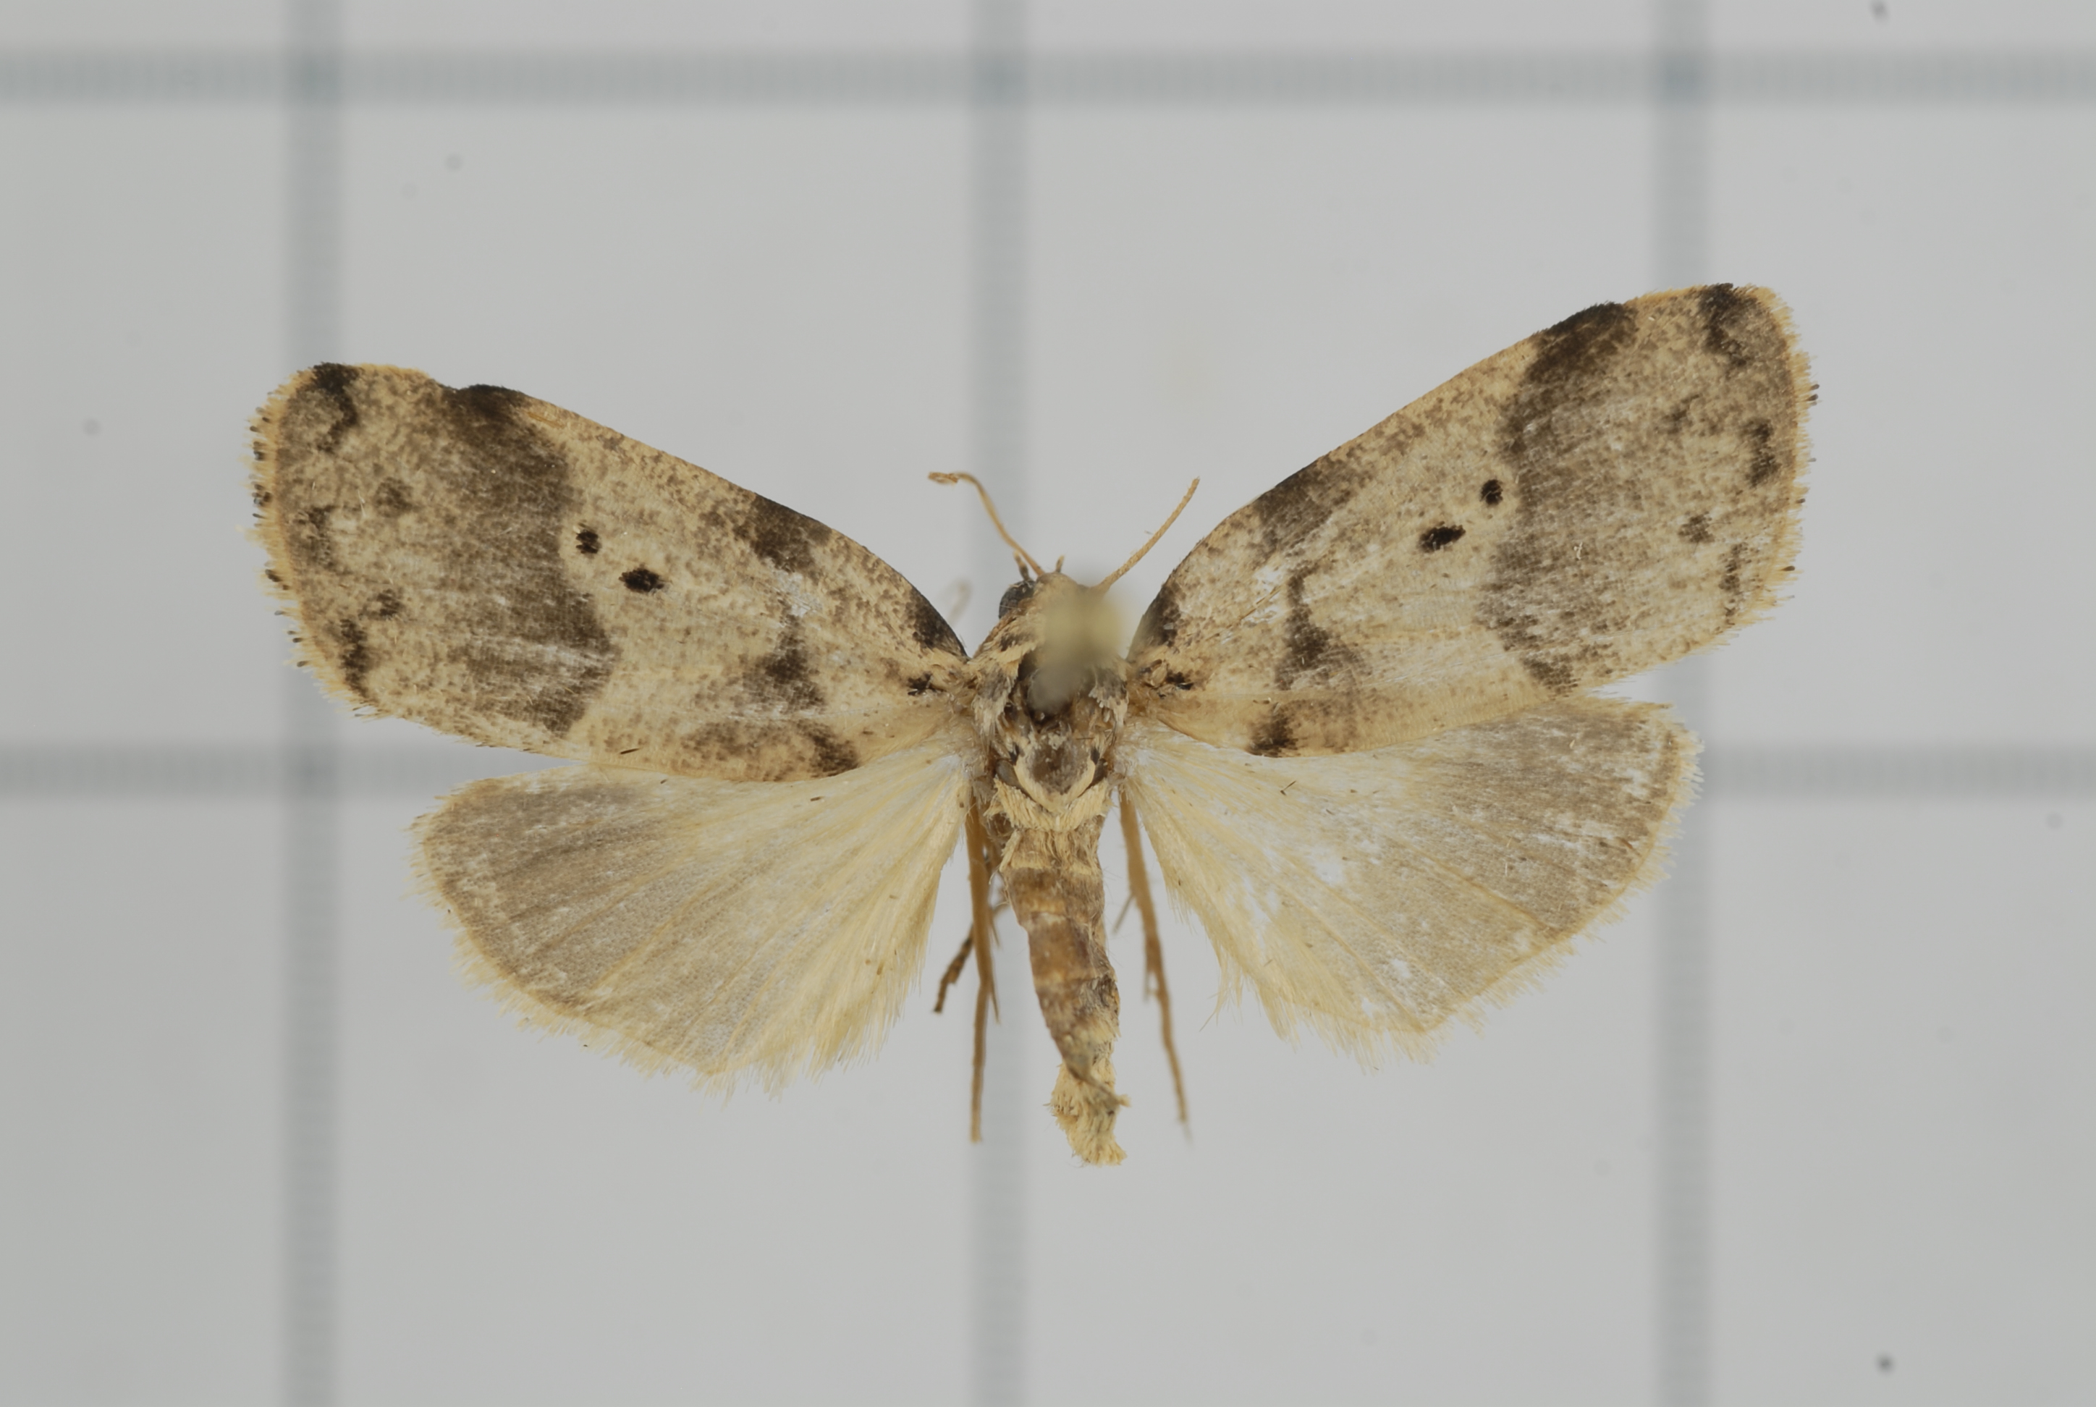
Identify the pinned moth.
Eugoa formosicola
